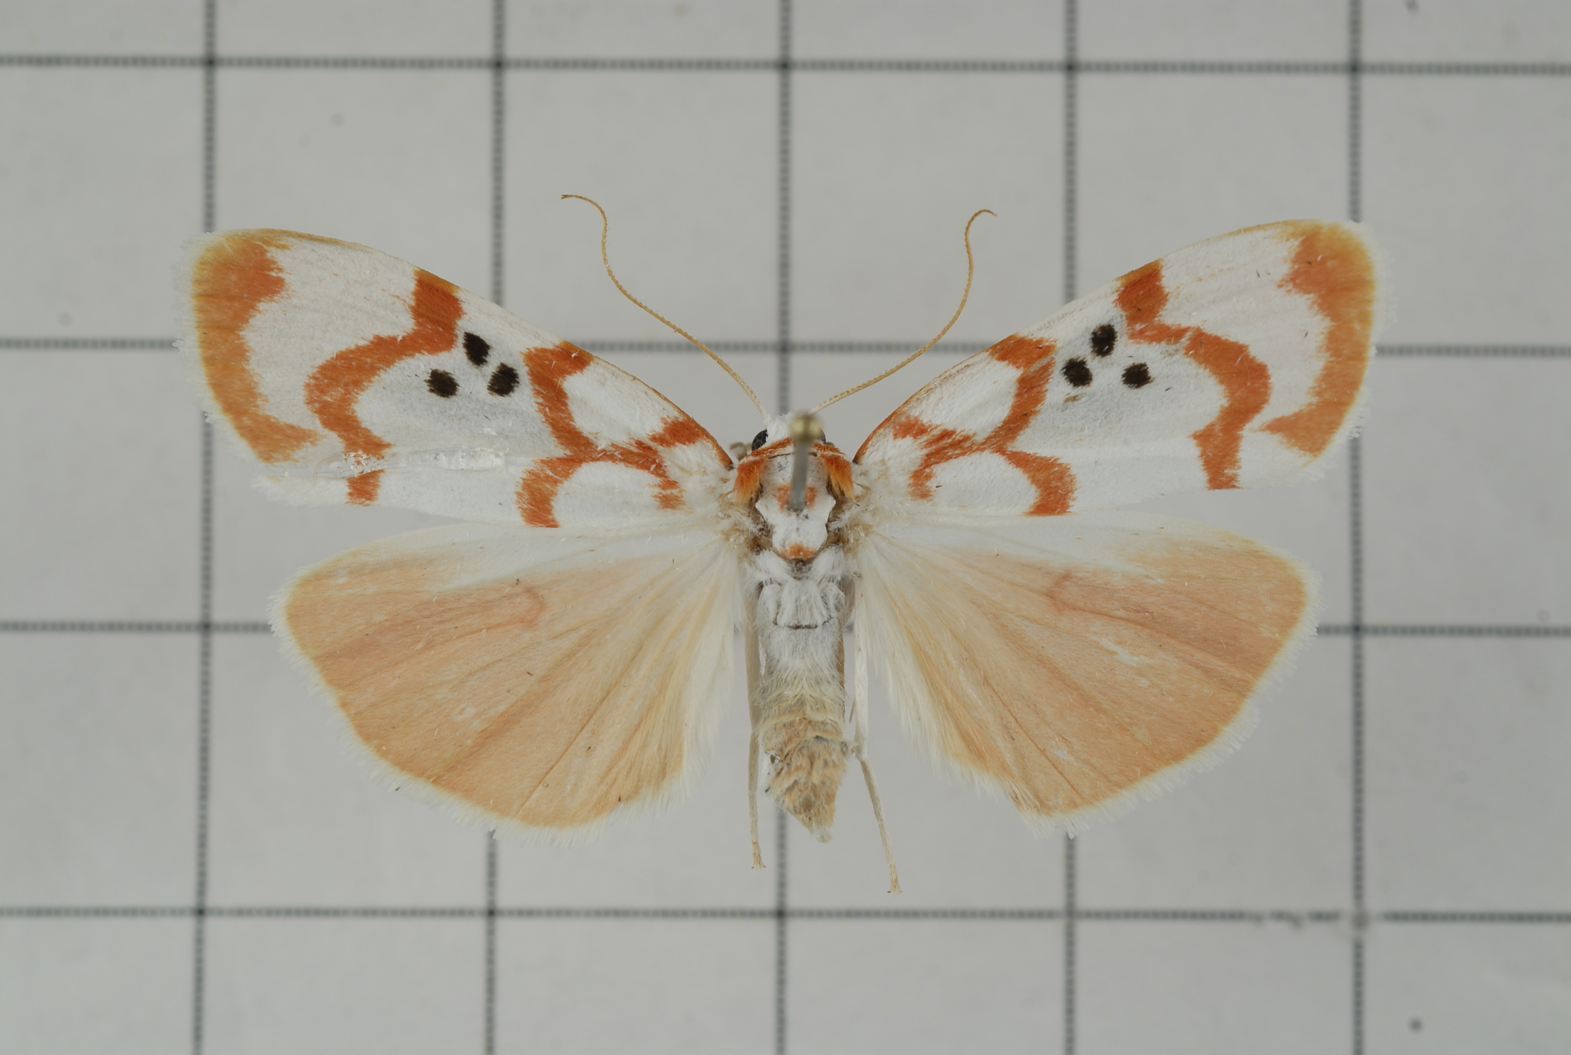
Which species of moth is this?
Cyana formosana
